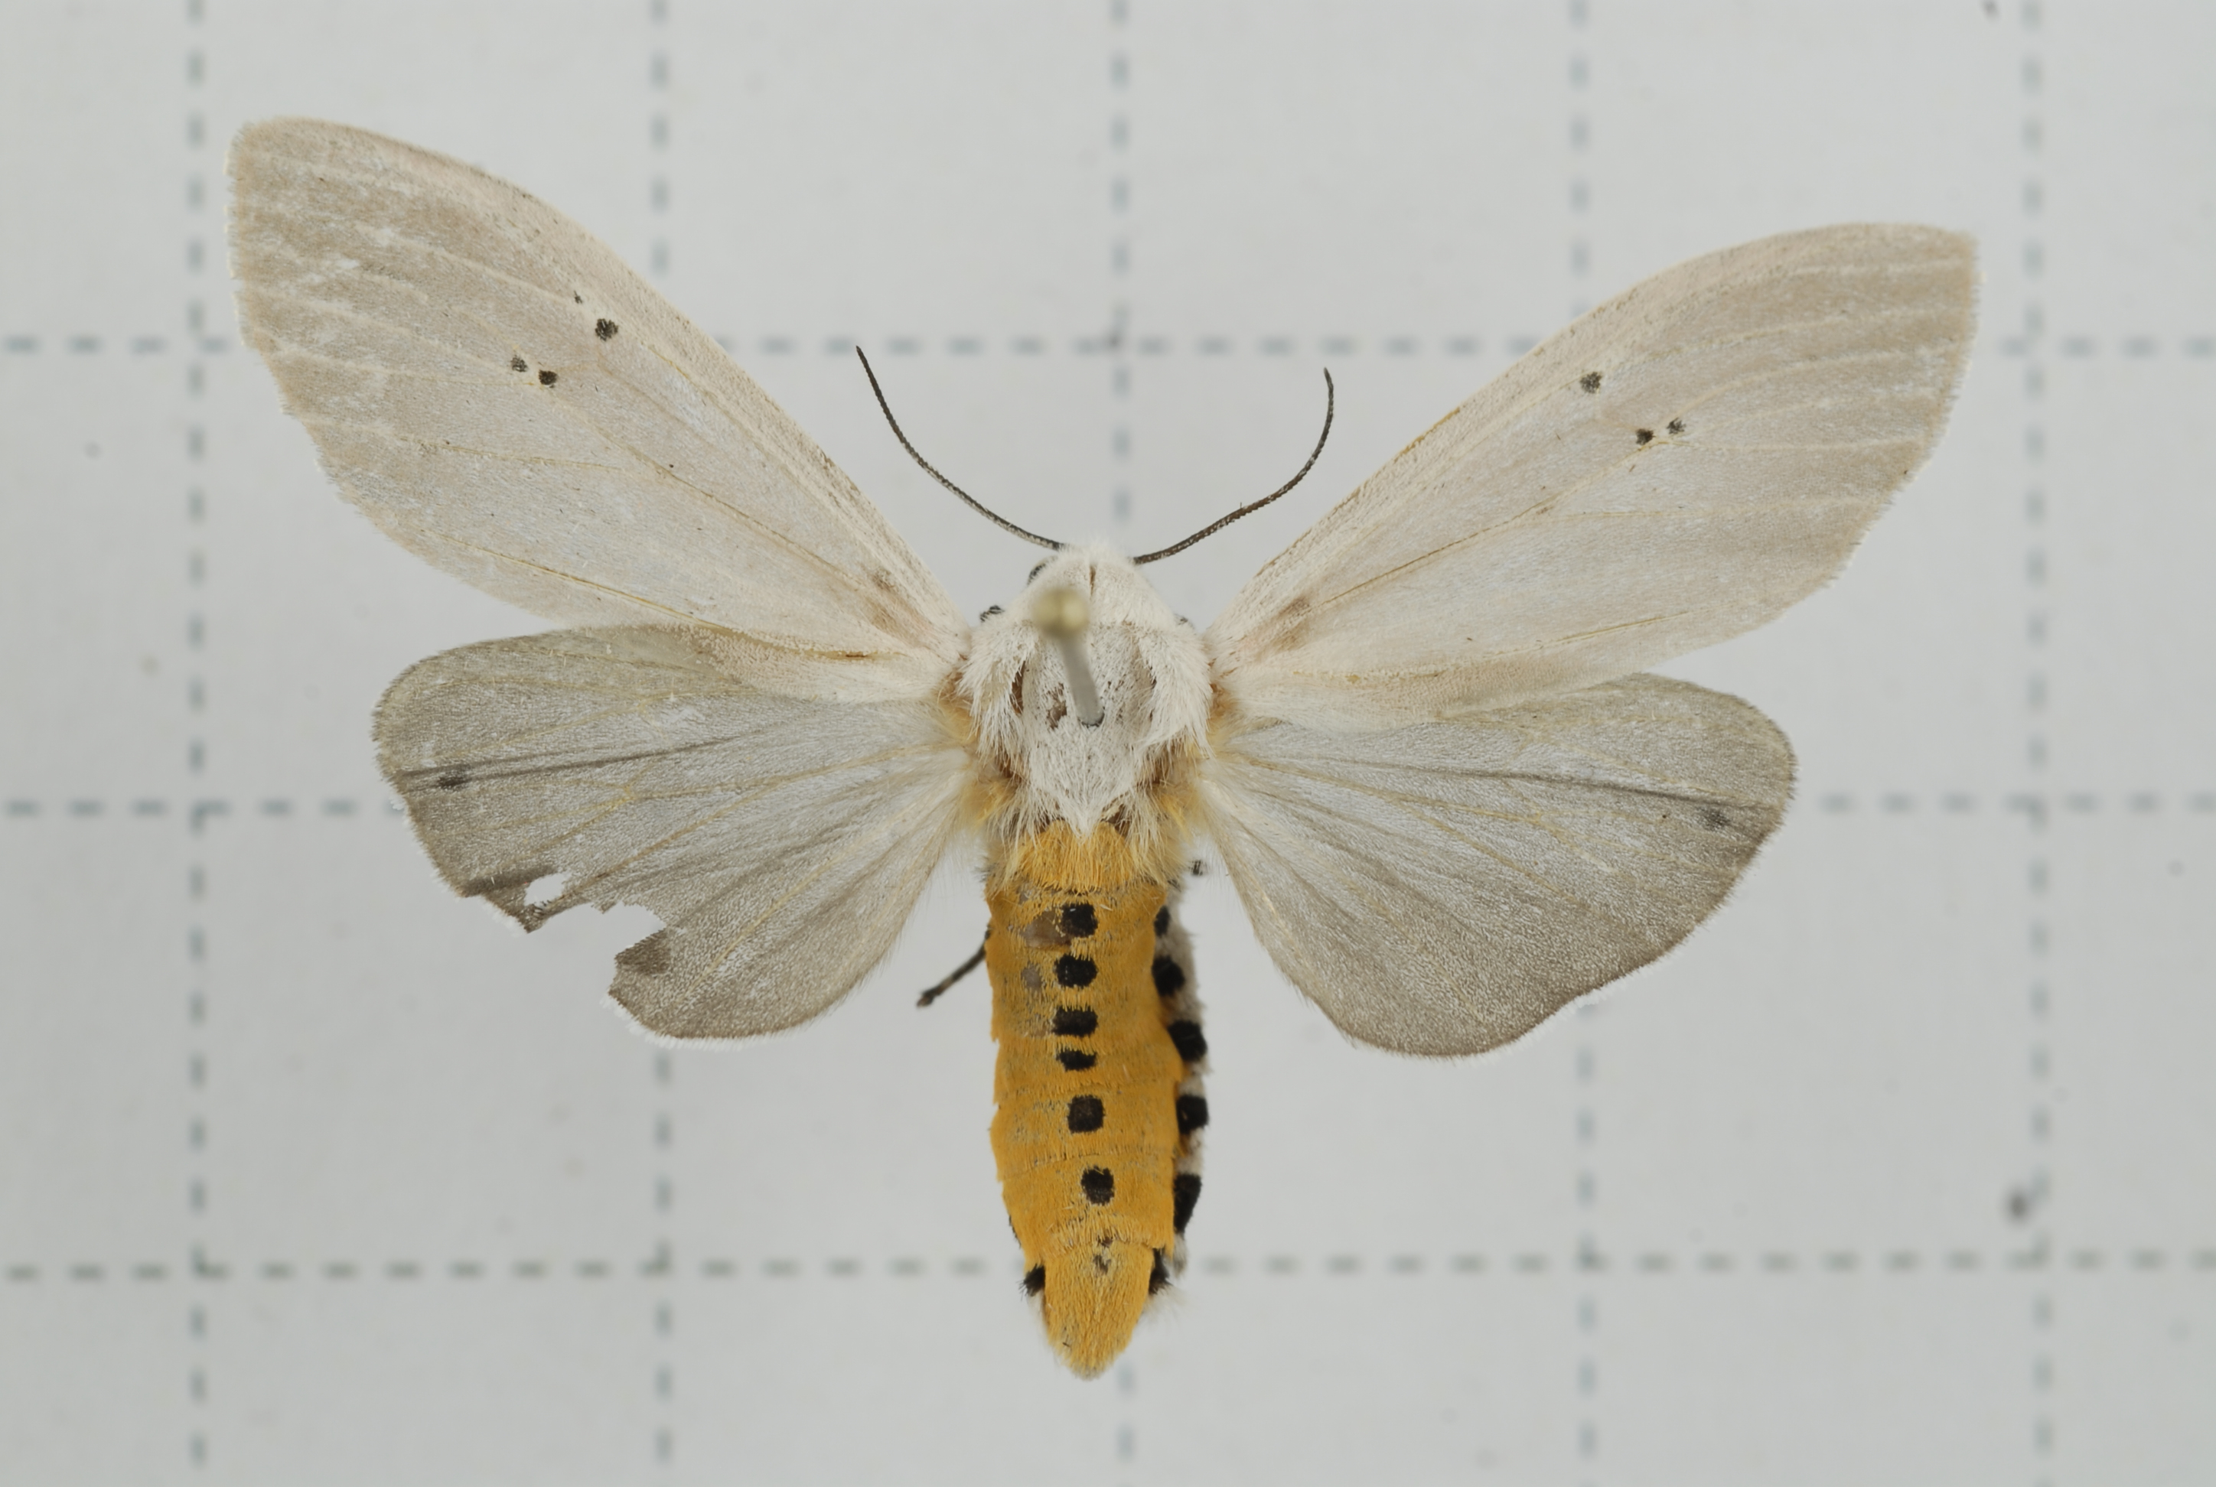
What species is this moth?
Creatonotos transiens koni
